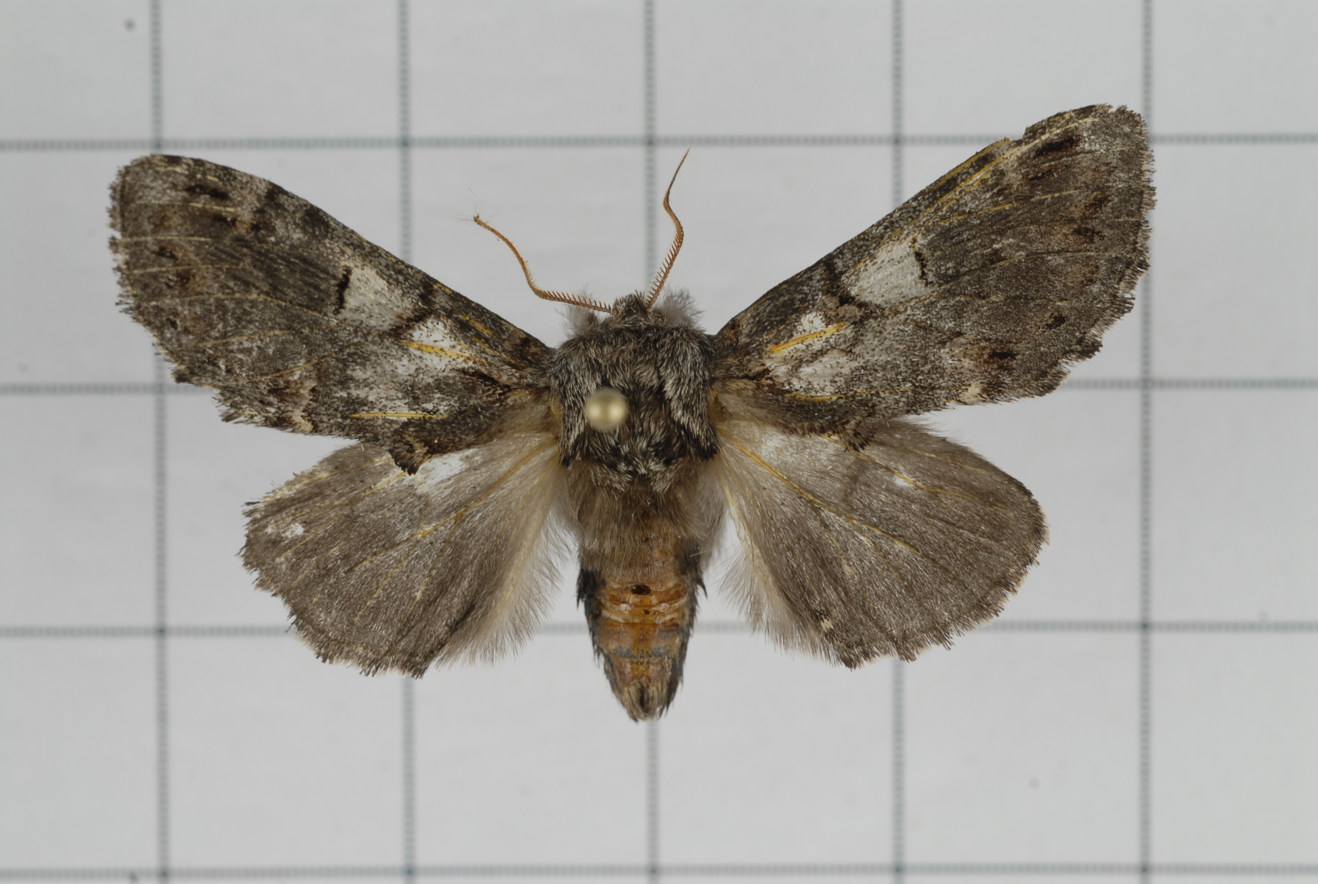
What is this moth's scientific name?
Notodonta griseotincta
